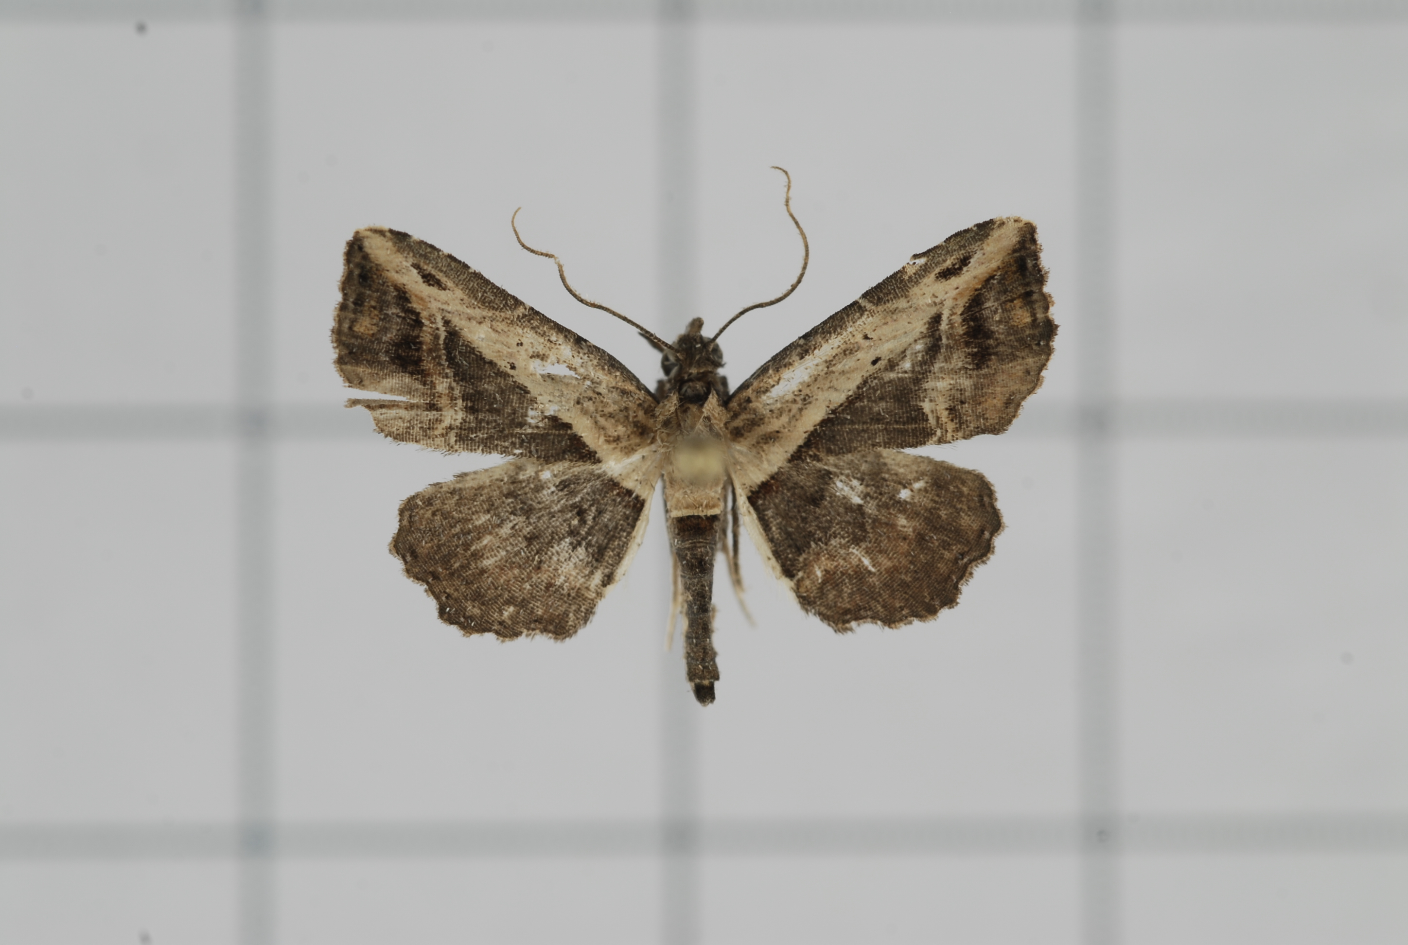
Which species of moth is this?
Ataboruza stragulata
